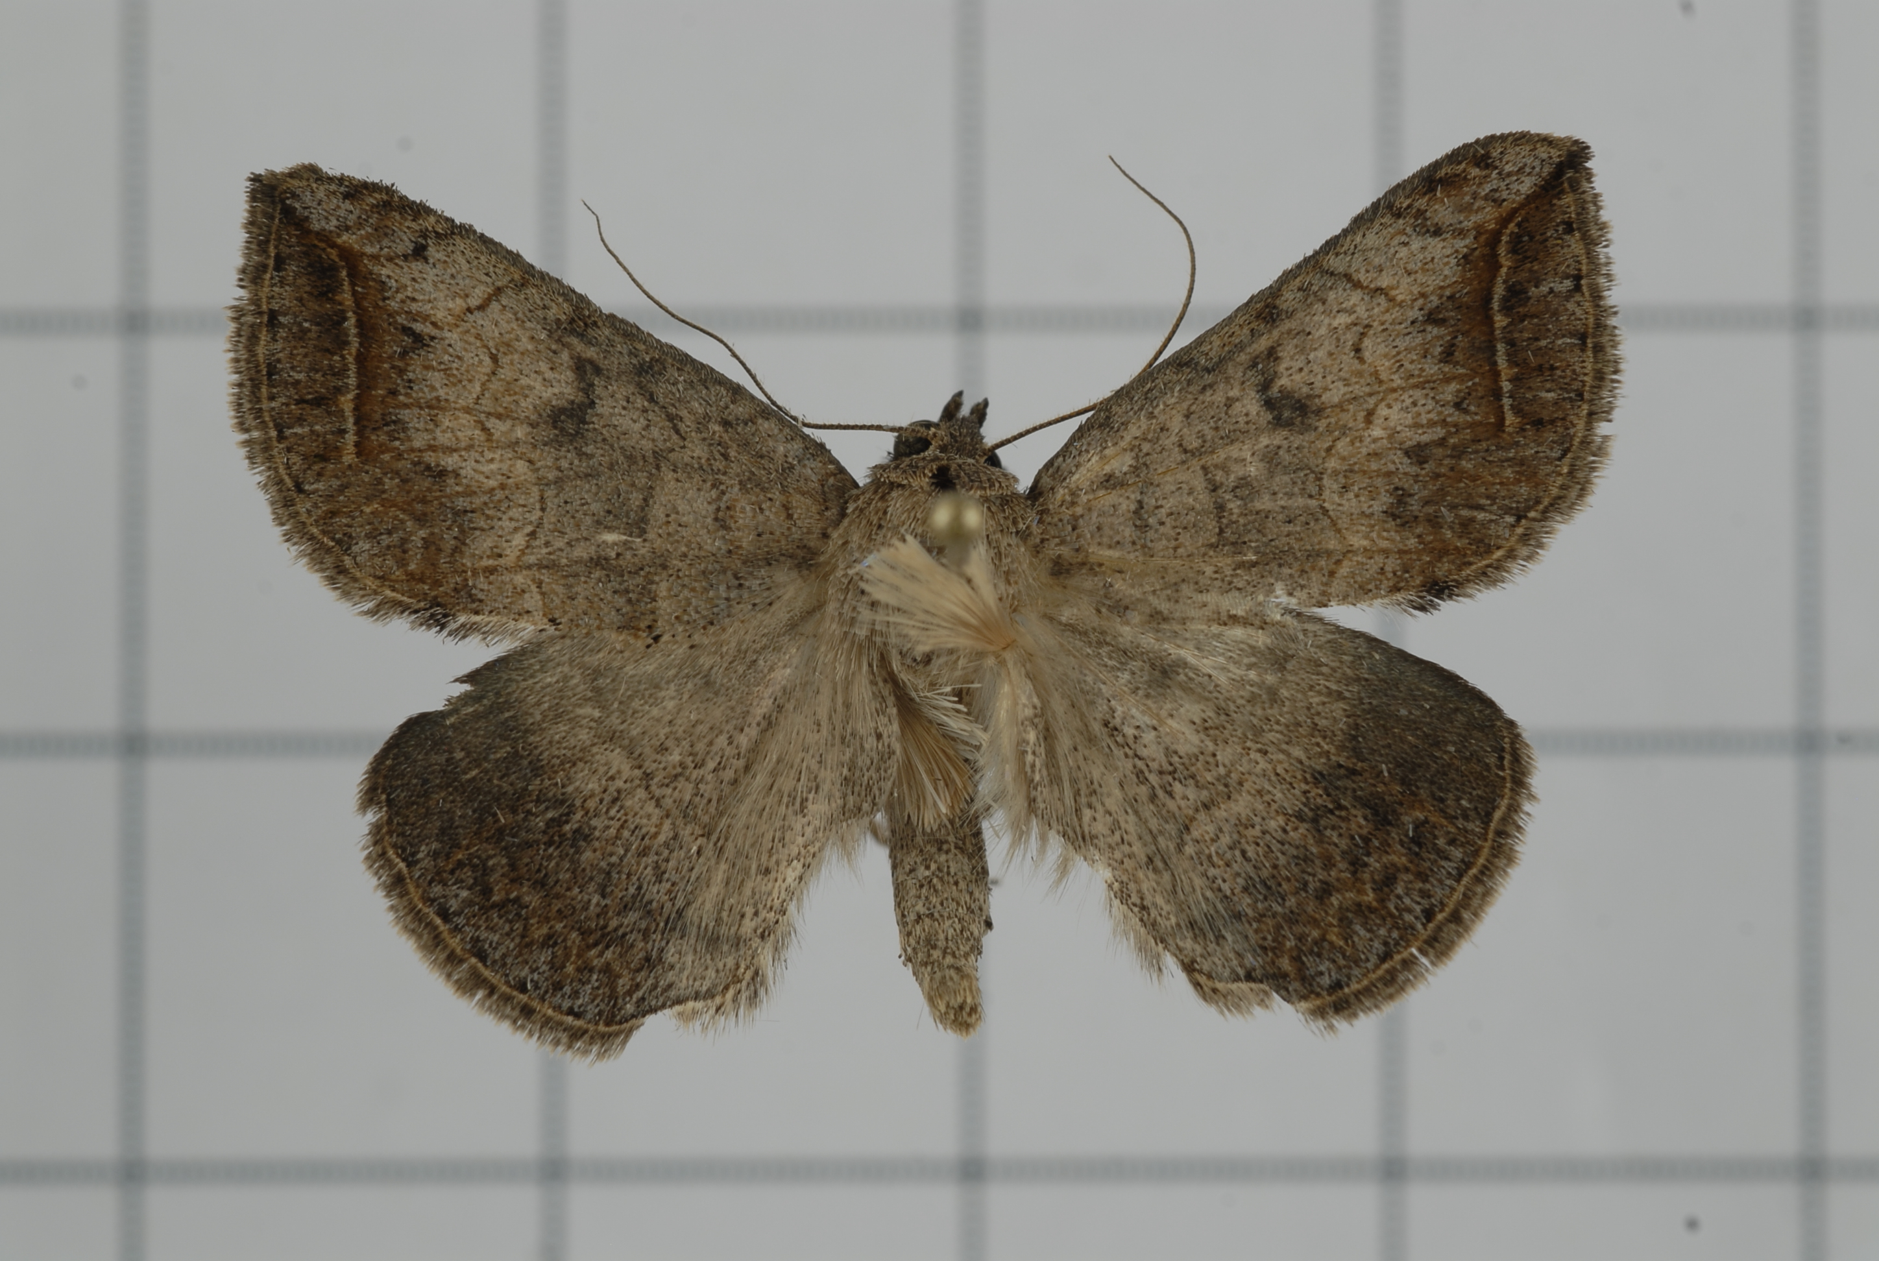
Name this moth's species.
Blasticorhinus rivulosa
